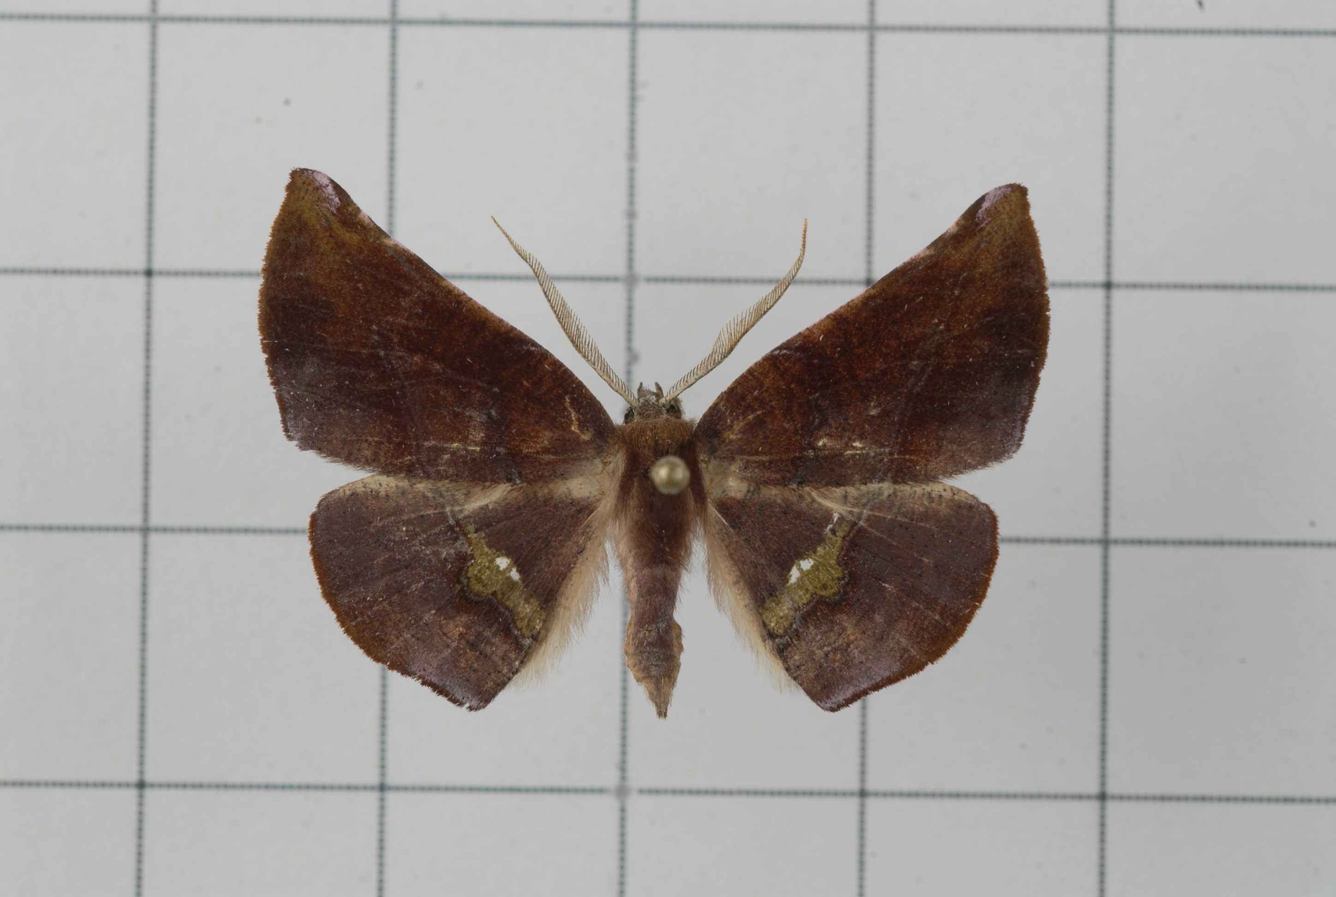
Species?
Garaeus apicata formosanus
